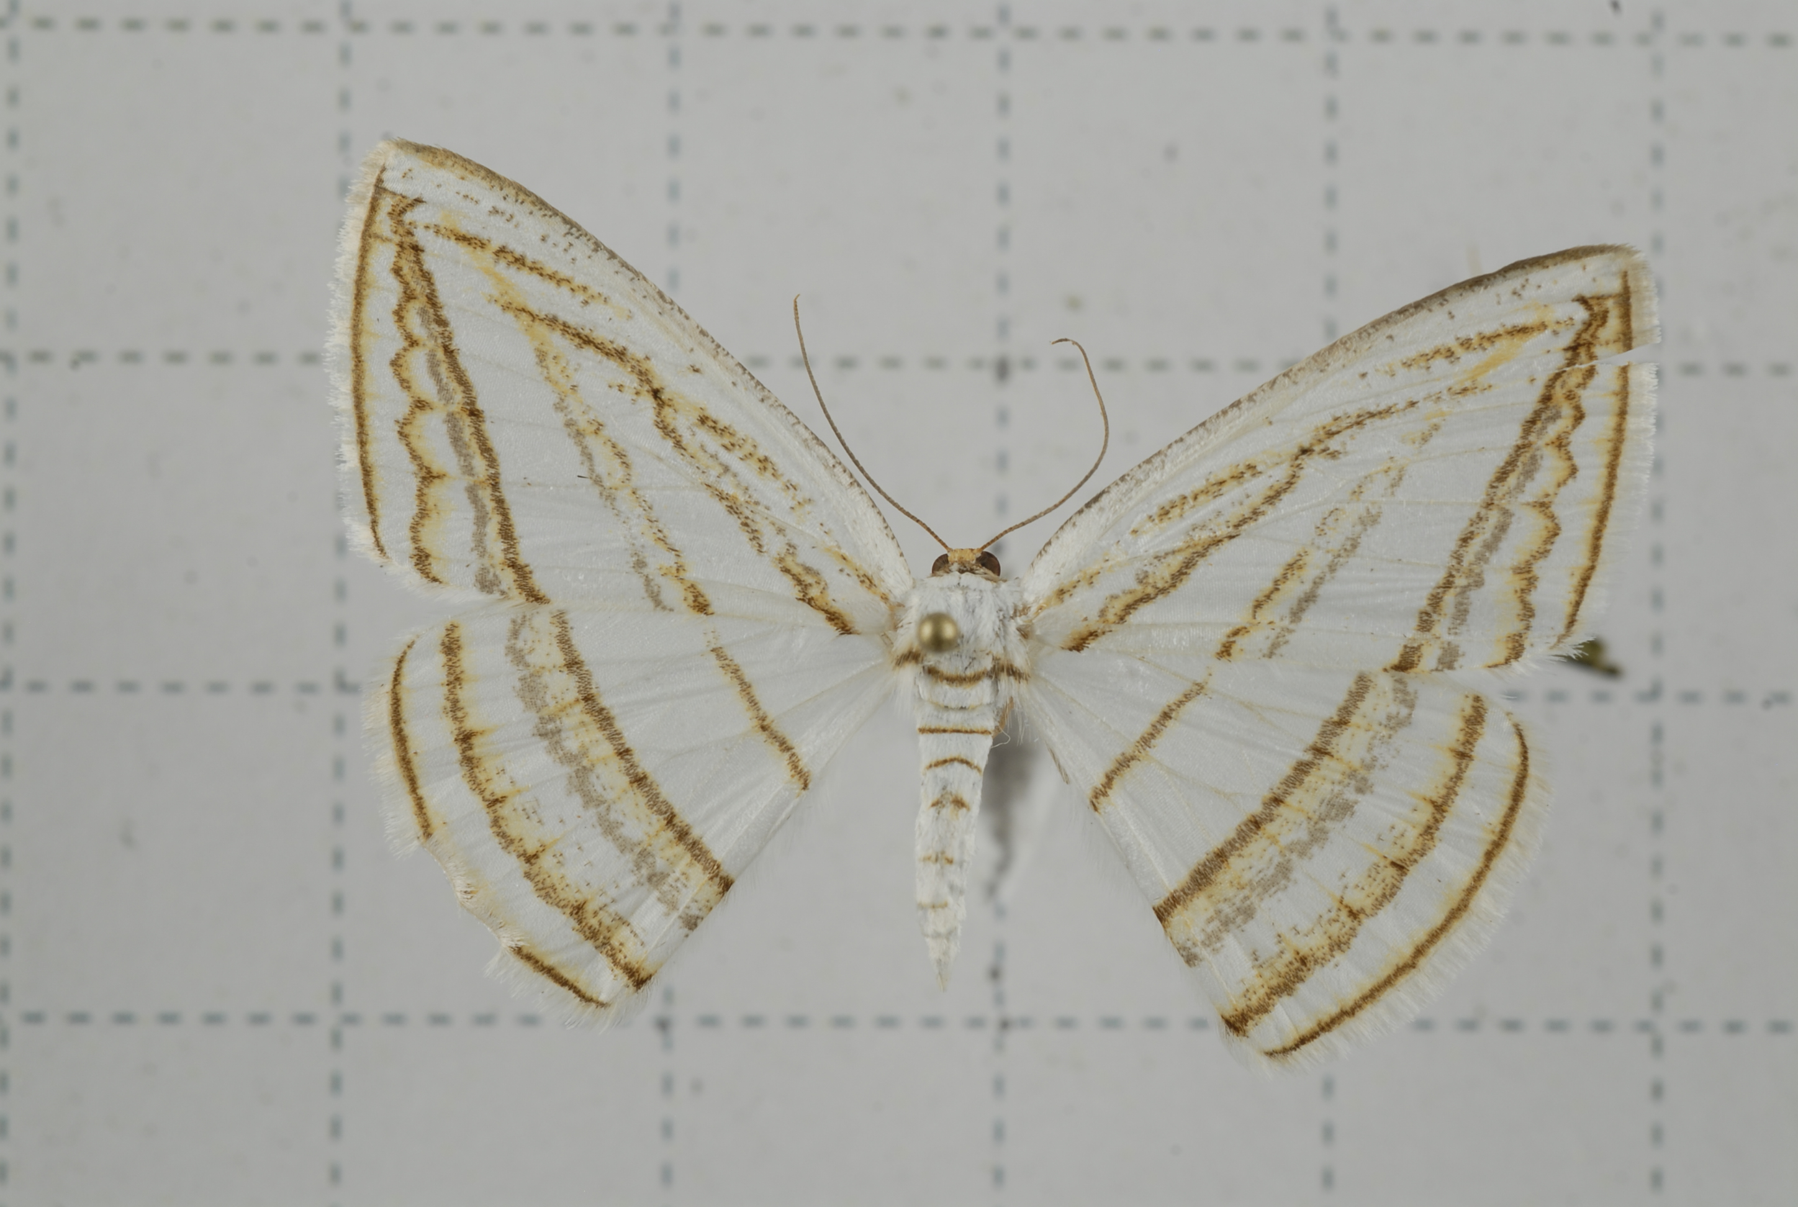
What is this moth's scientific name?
Orthocabera sericea sericea
